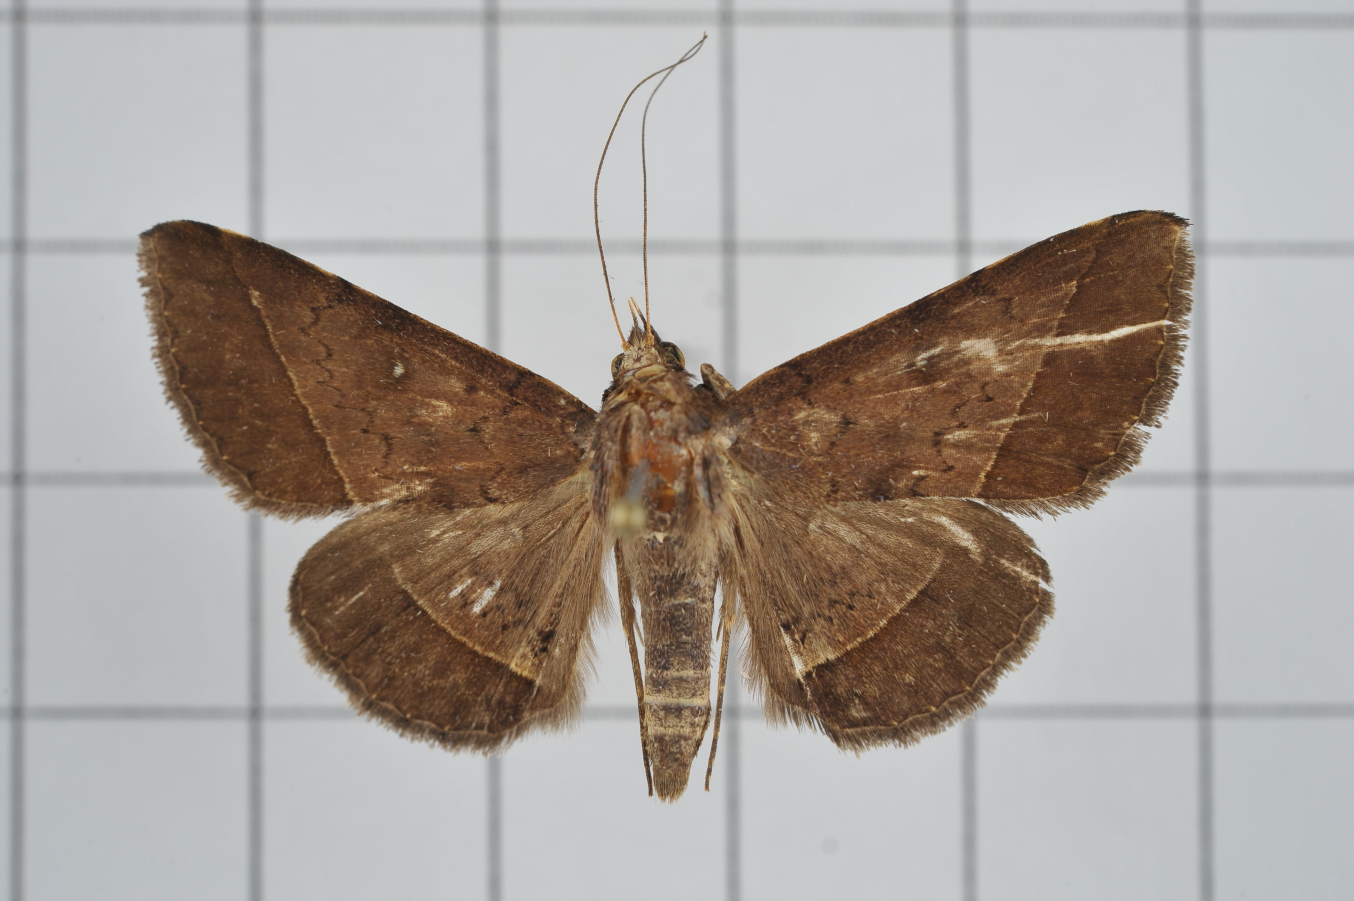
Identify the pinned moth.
Hypospila bolinoides
